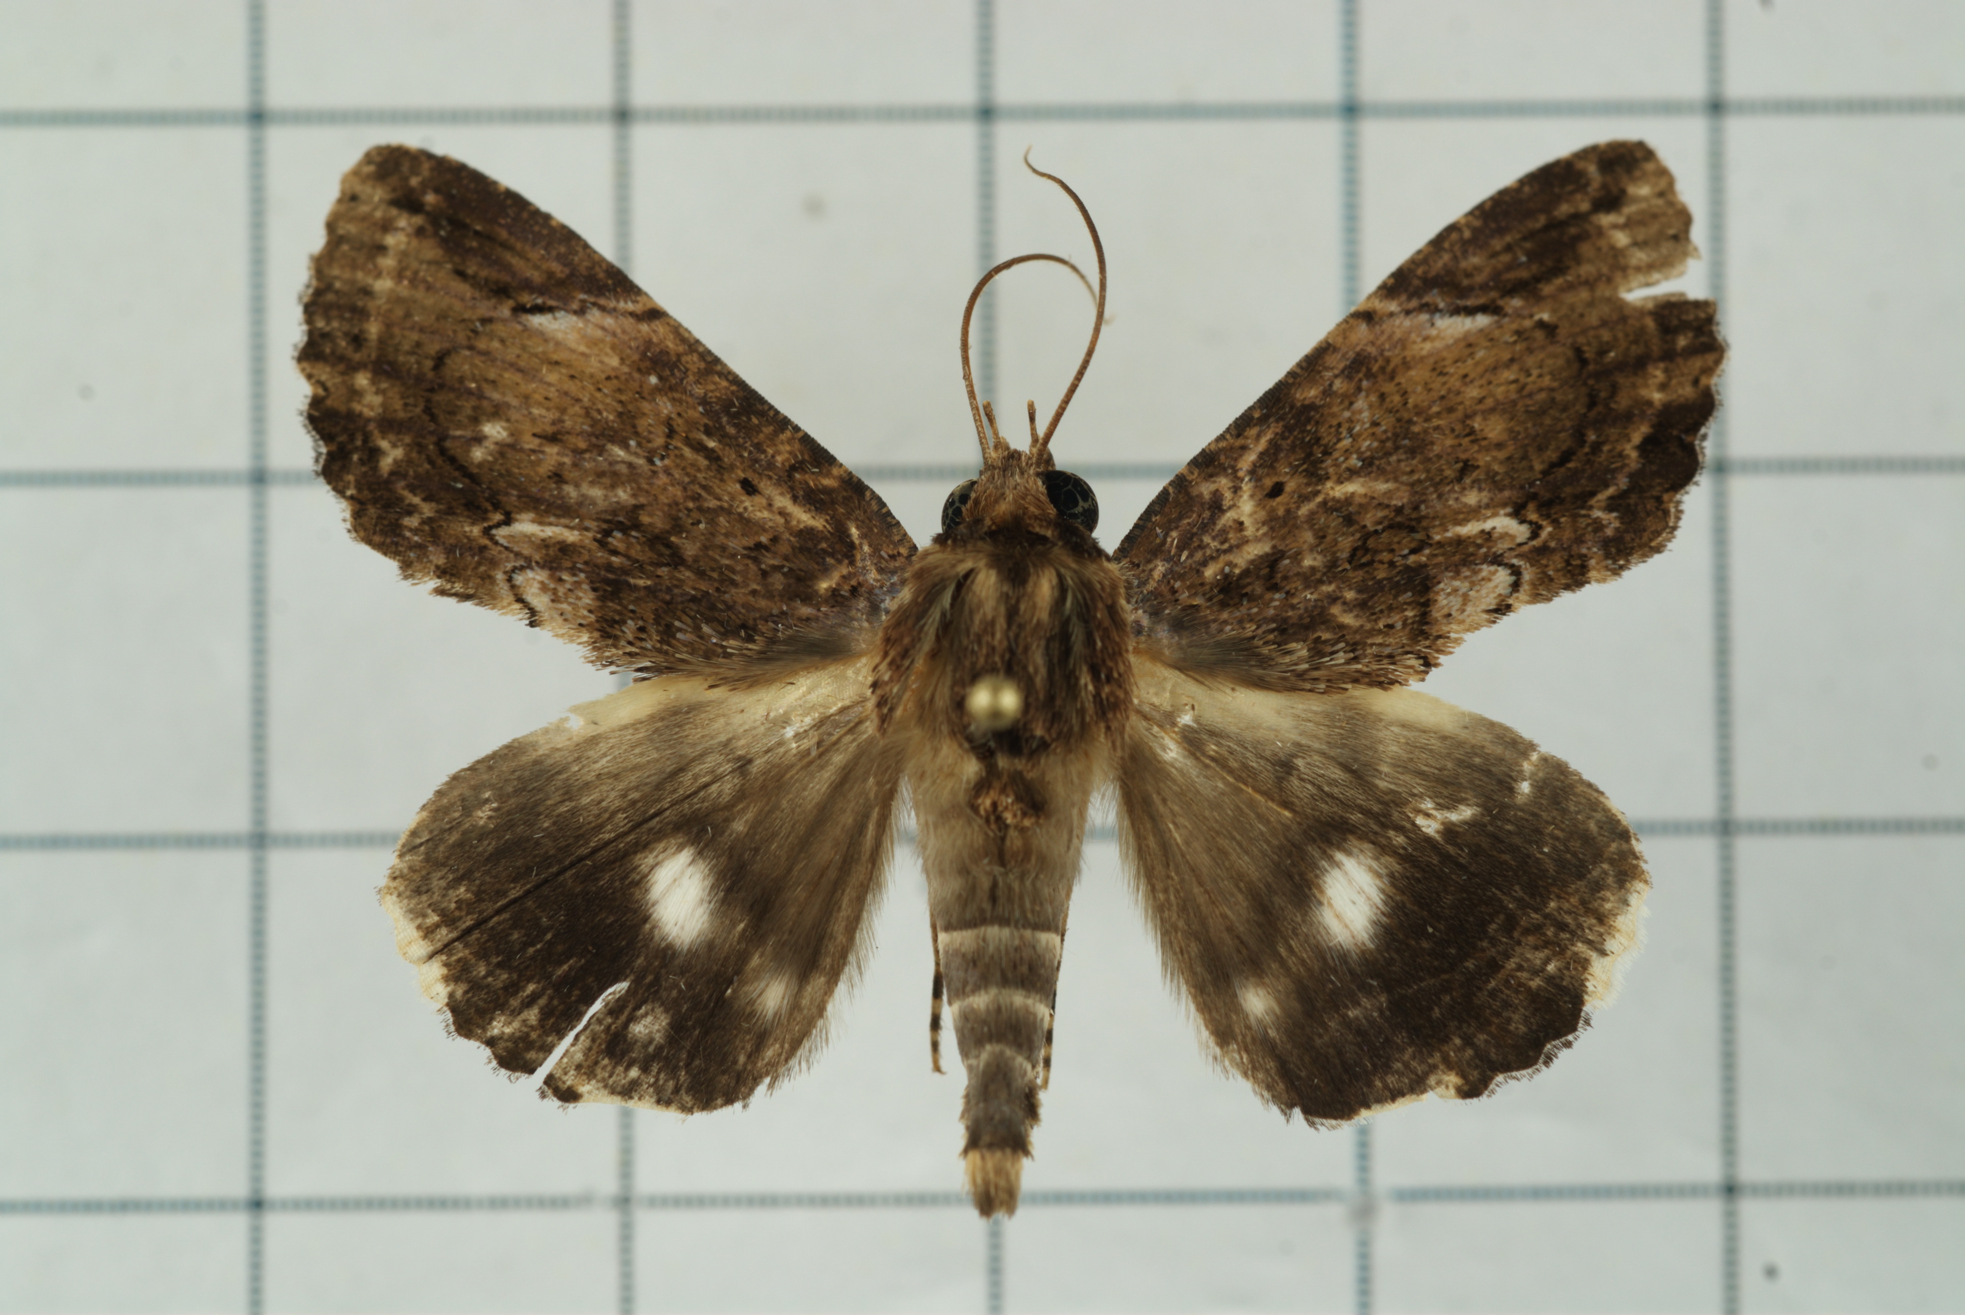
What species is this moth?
Ercheia cyllaria
